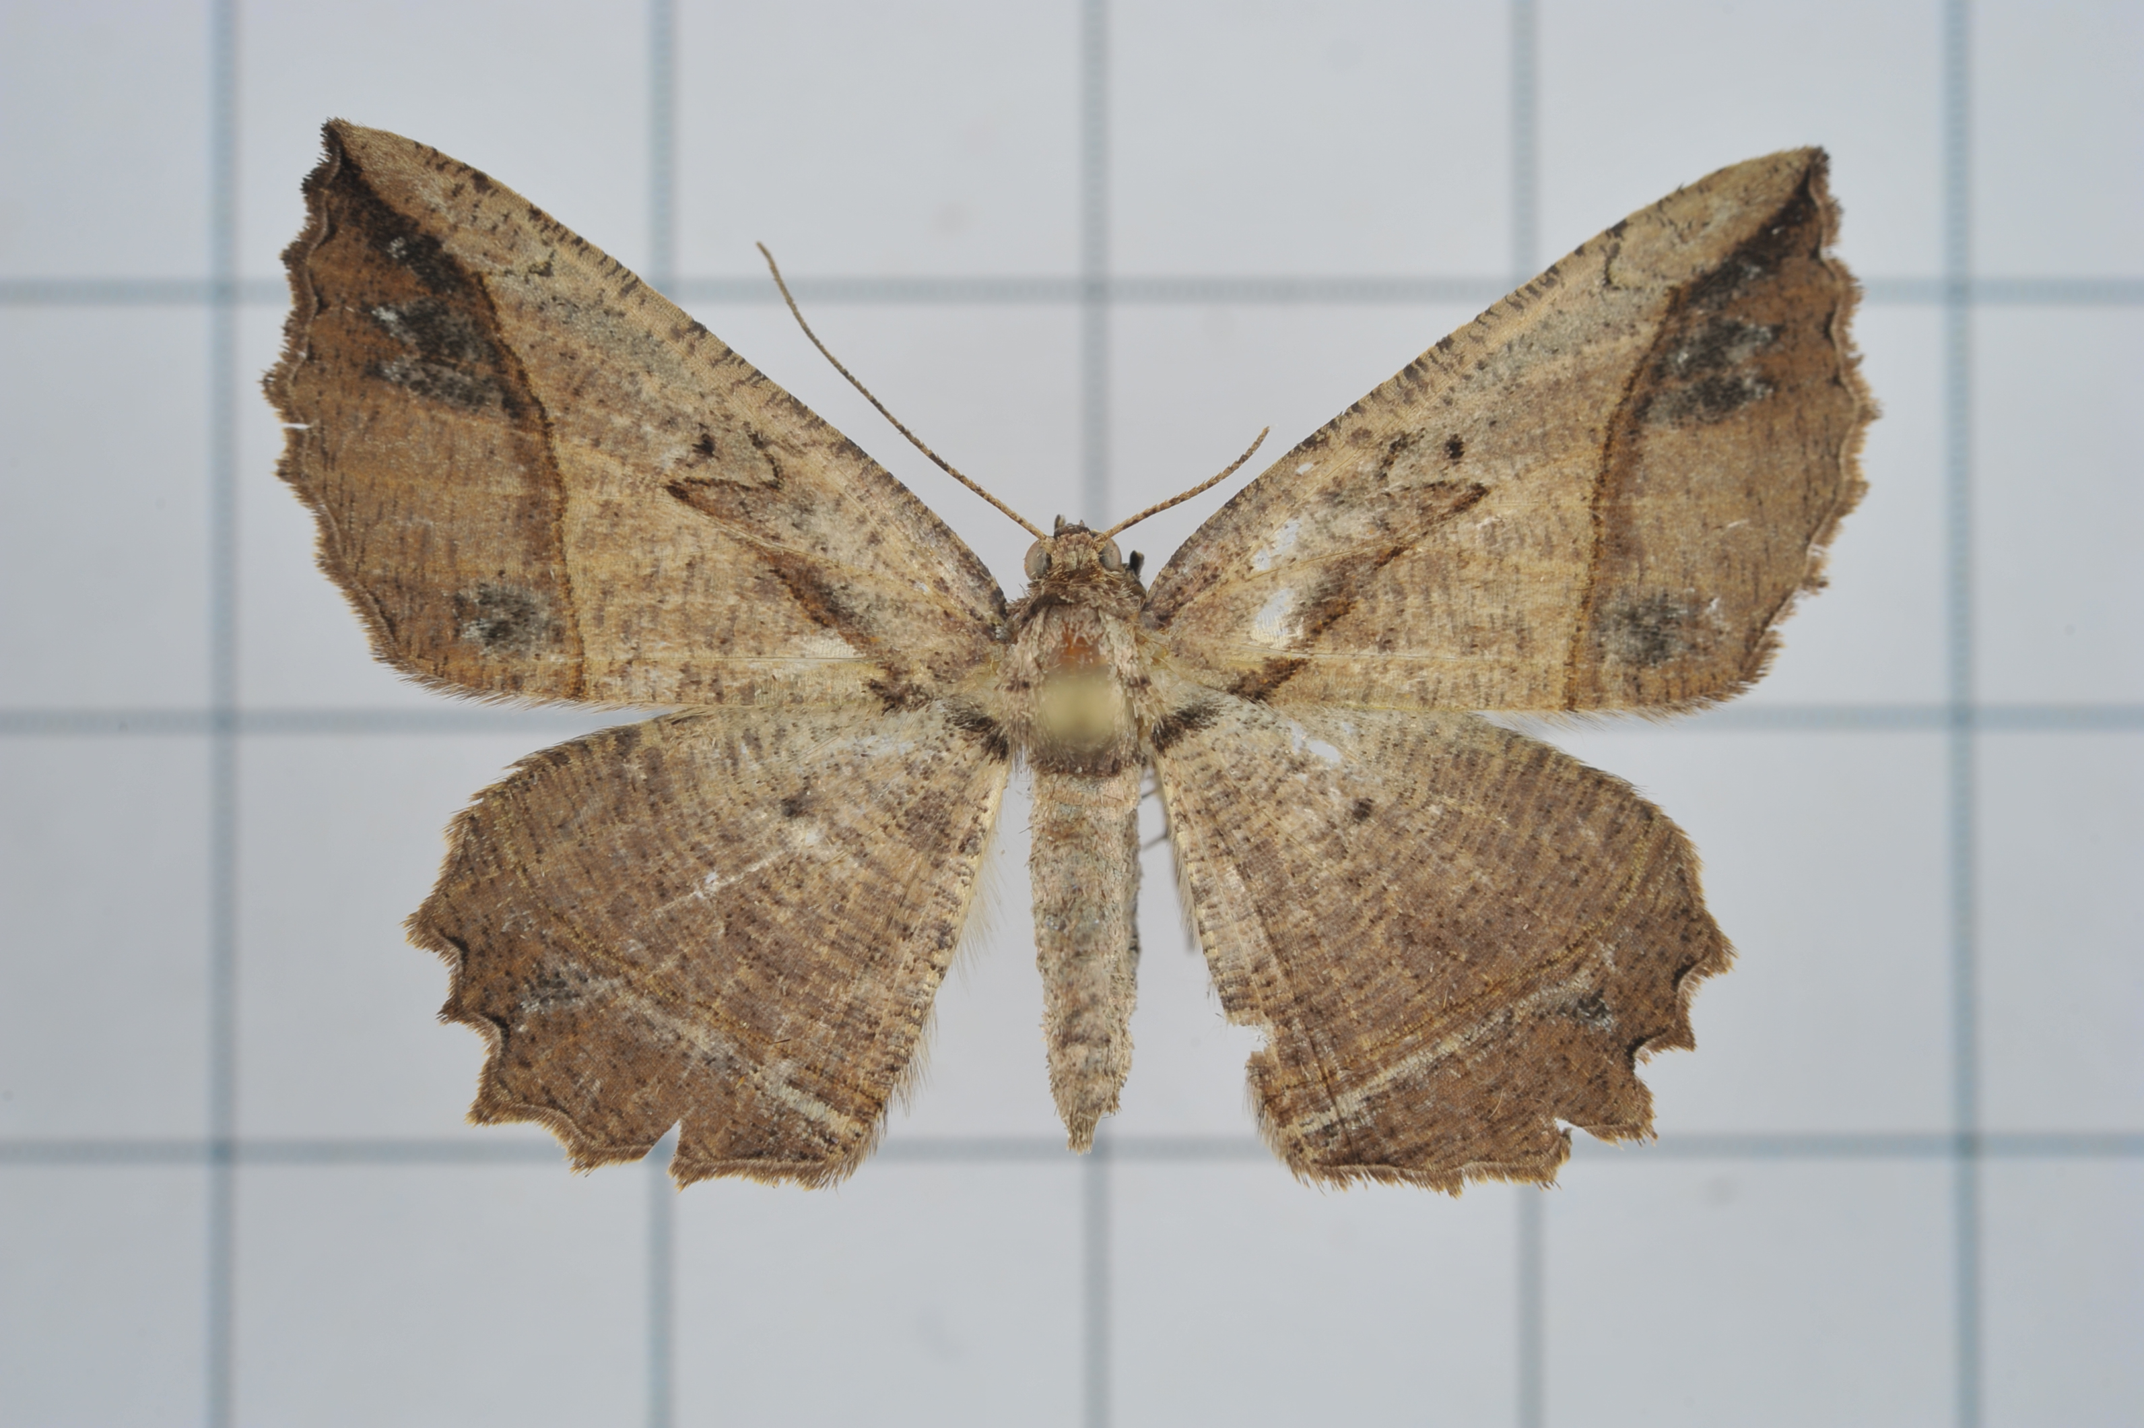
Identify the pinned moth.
Menophra taiwana
